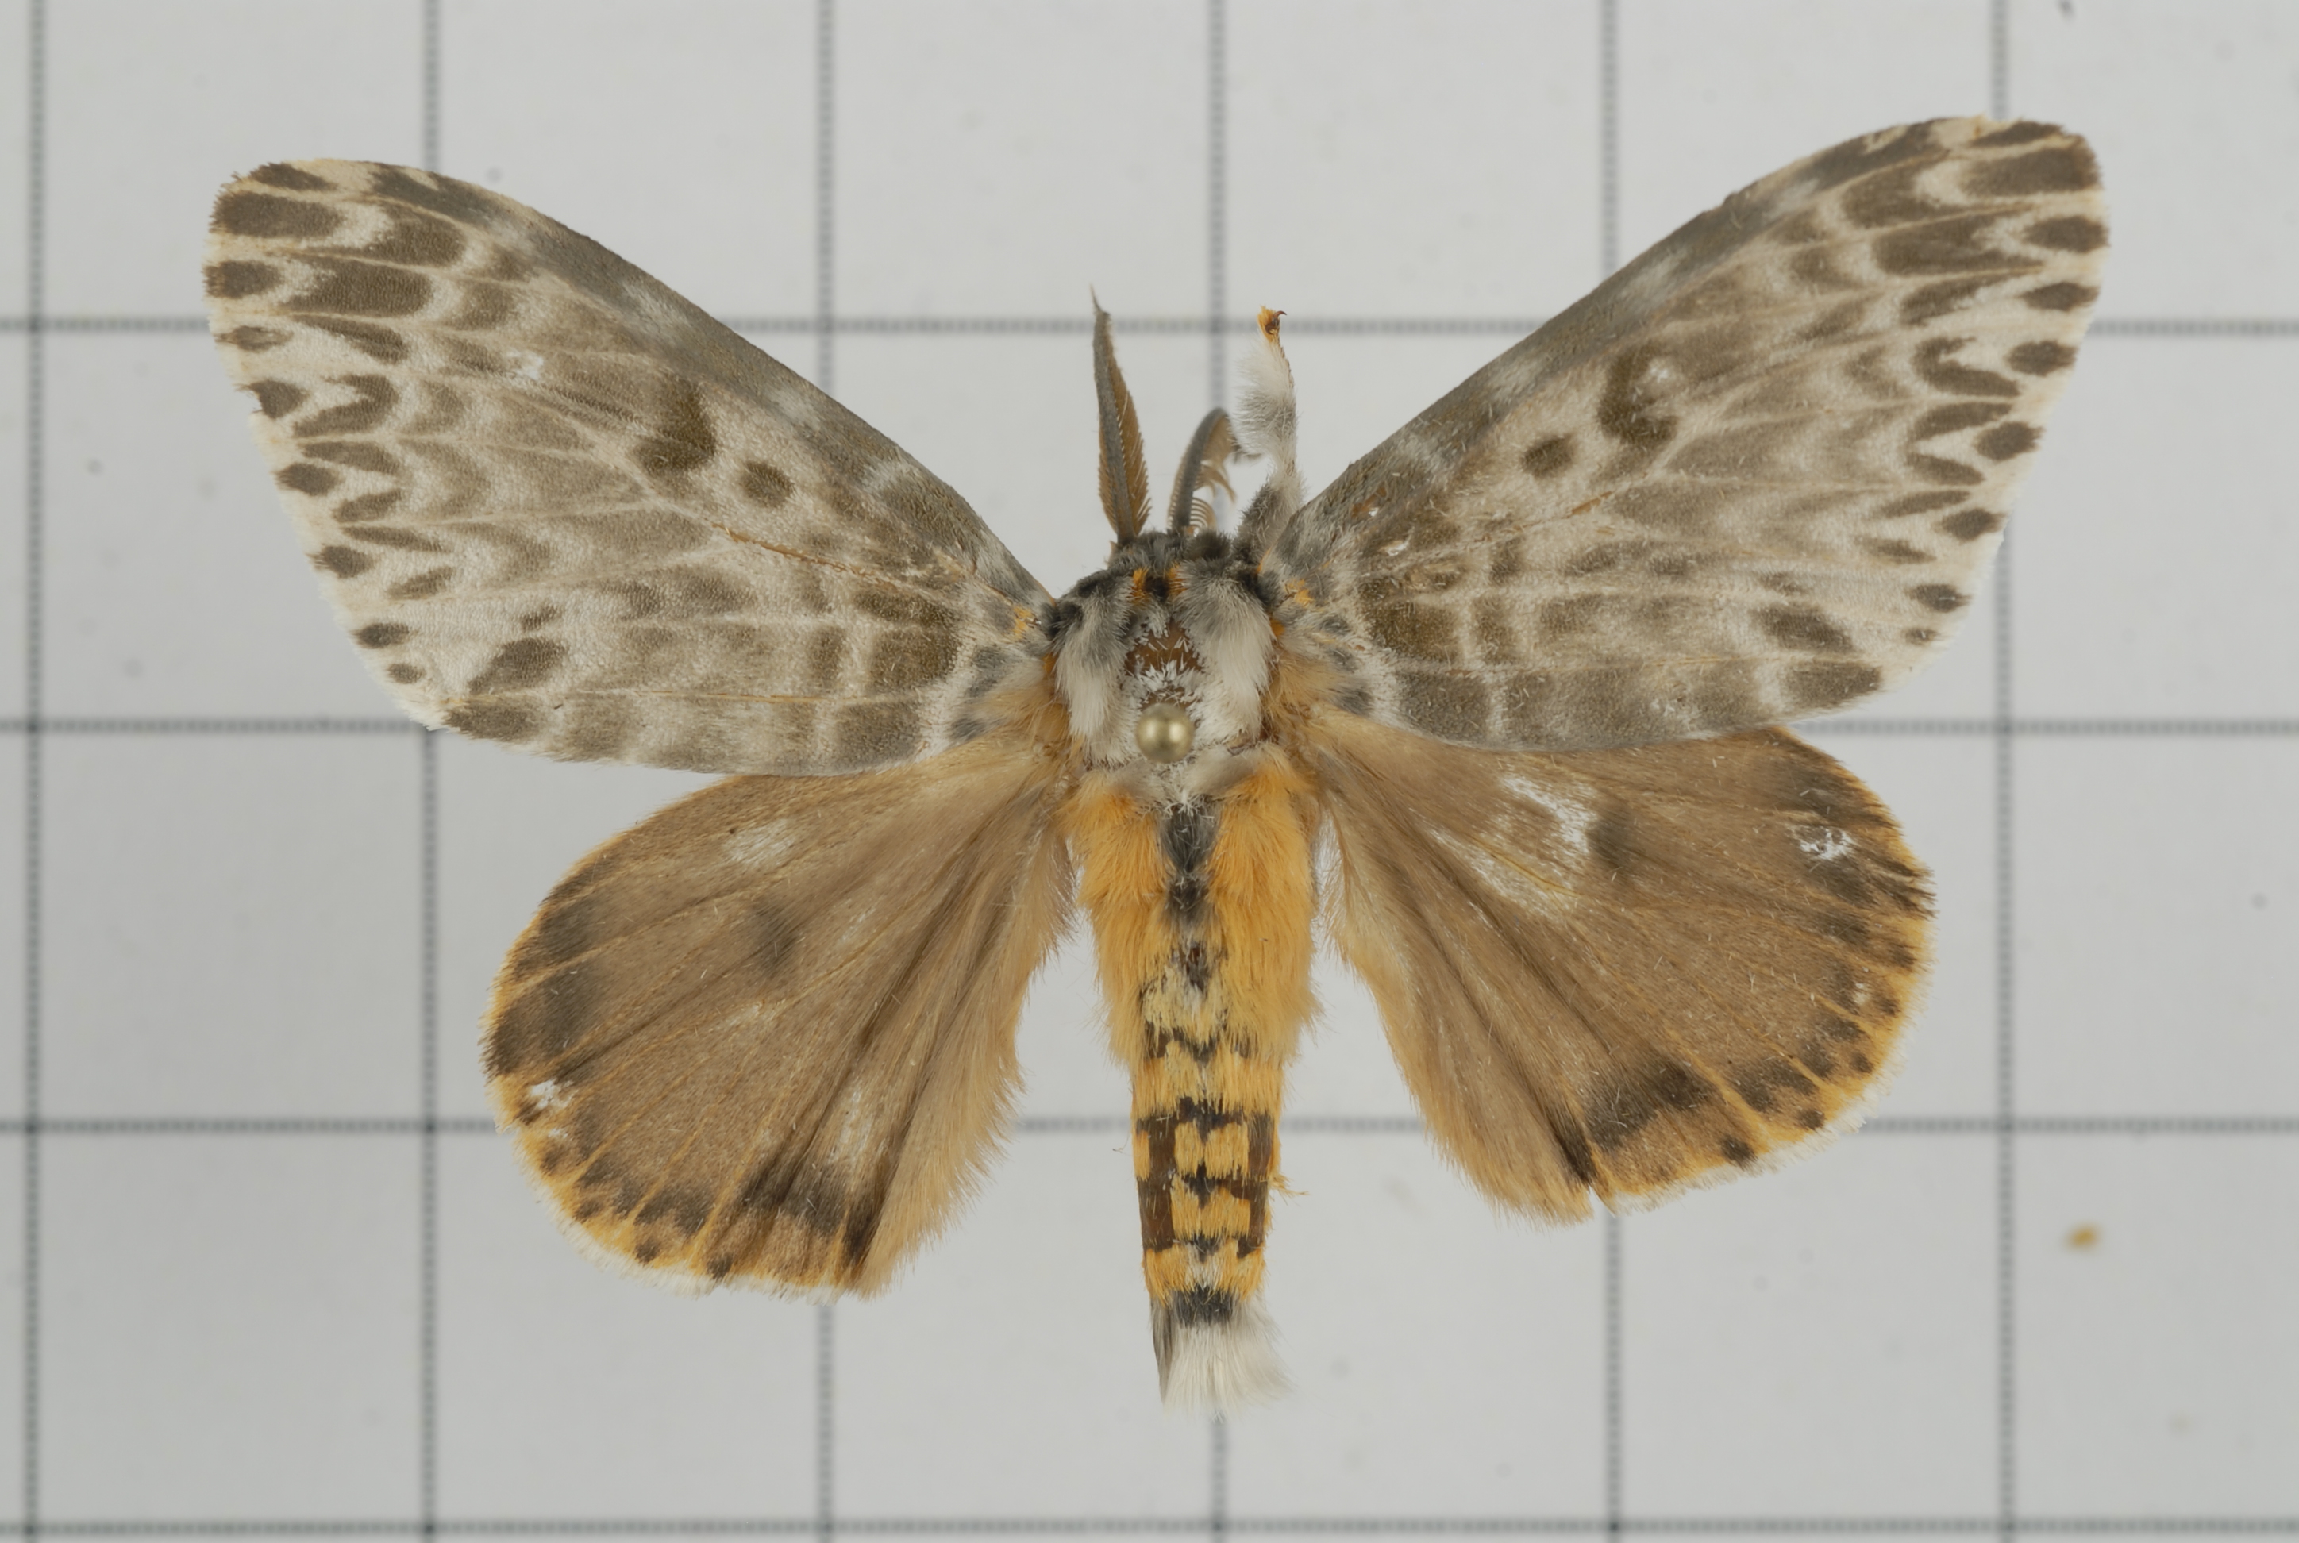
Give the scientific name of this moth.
Lymantria mathura subpallida
